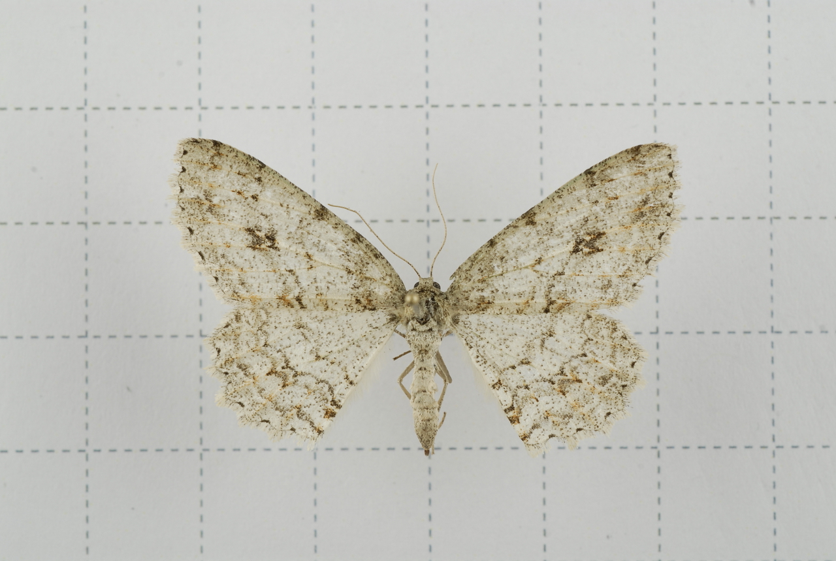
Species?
Ectropis arizanensis
